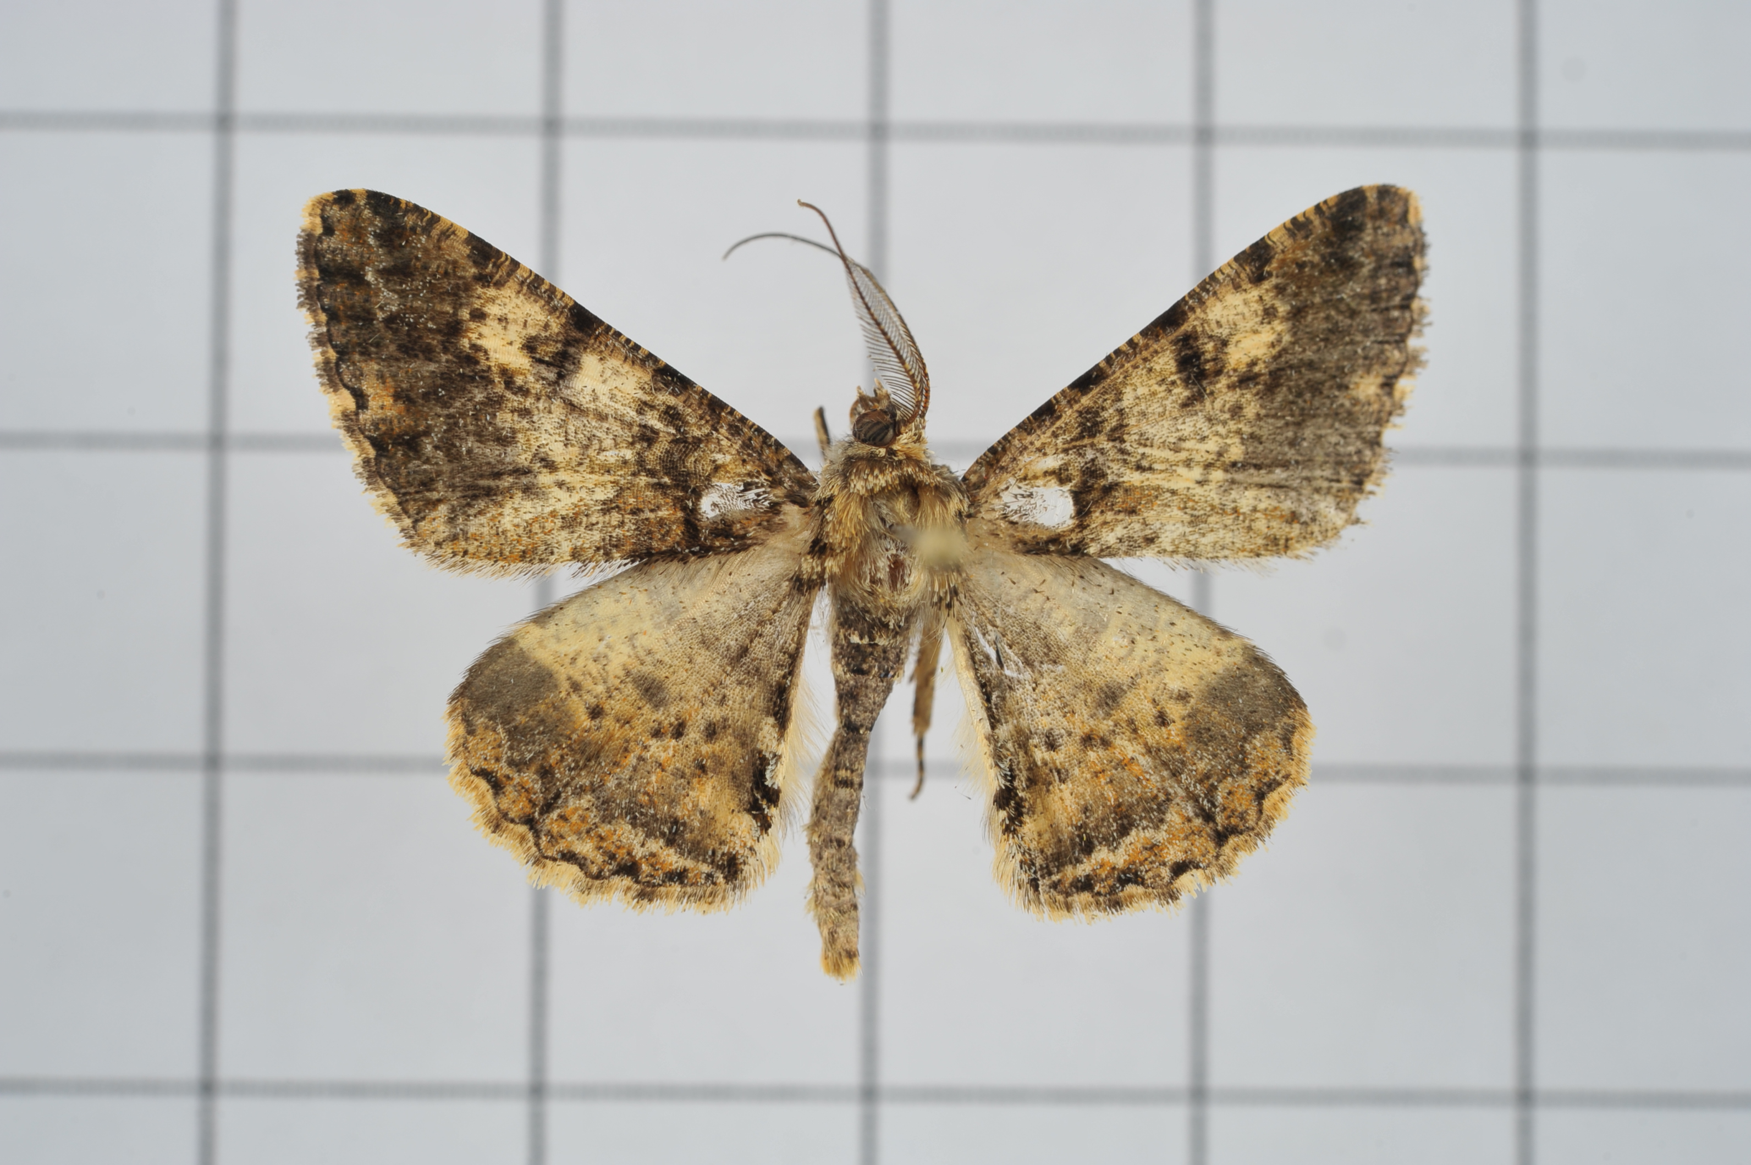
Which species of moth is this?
Alcis taiwanovariegata
